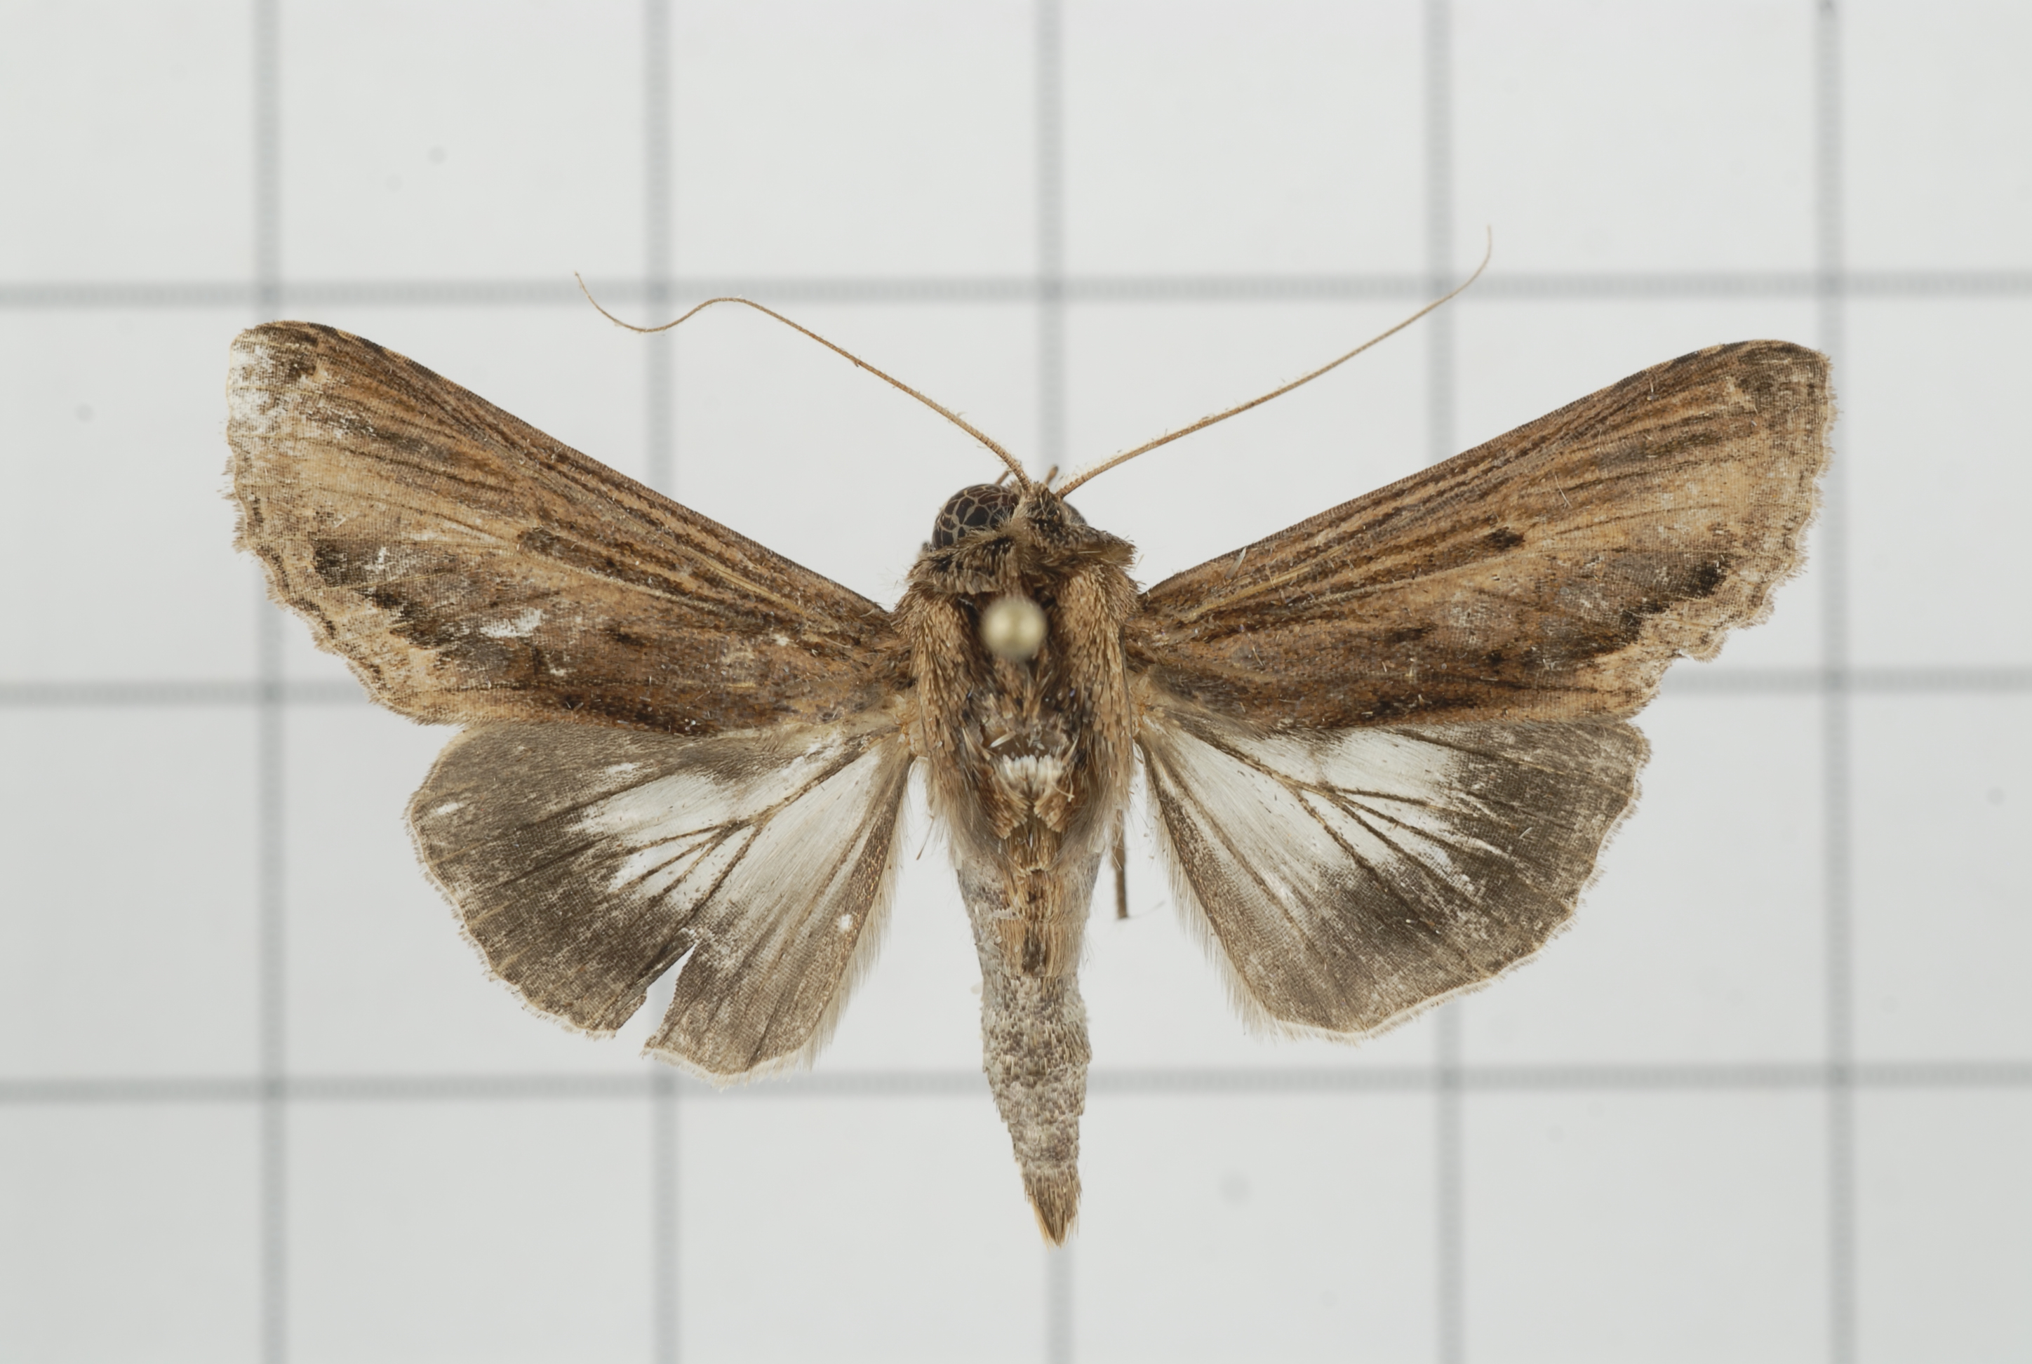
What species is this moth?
Stictoptera macromma
